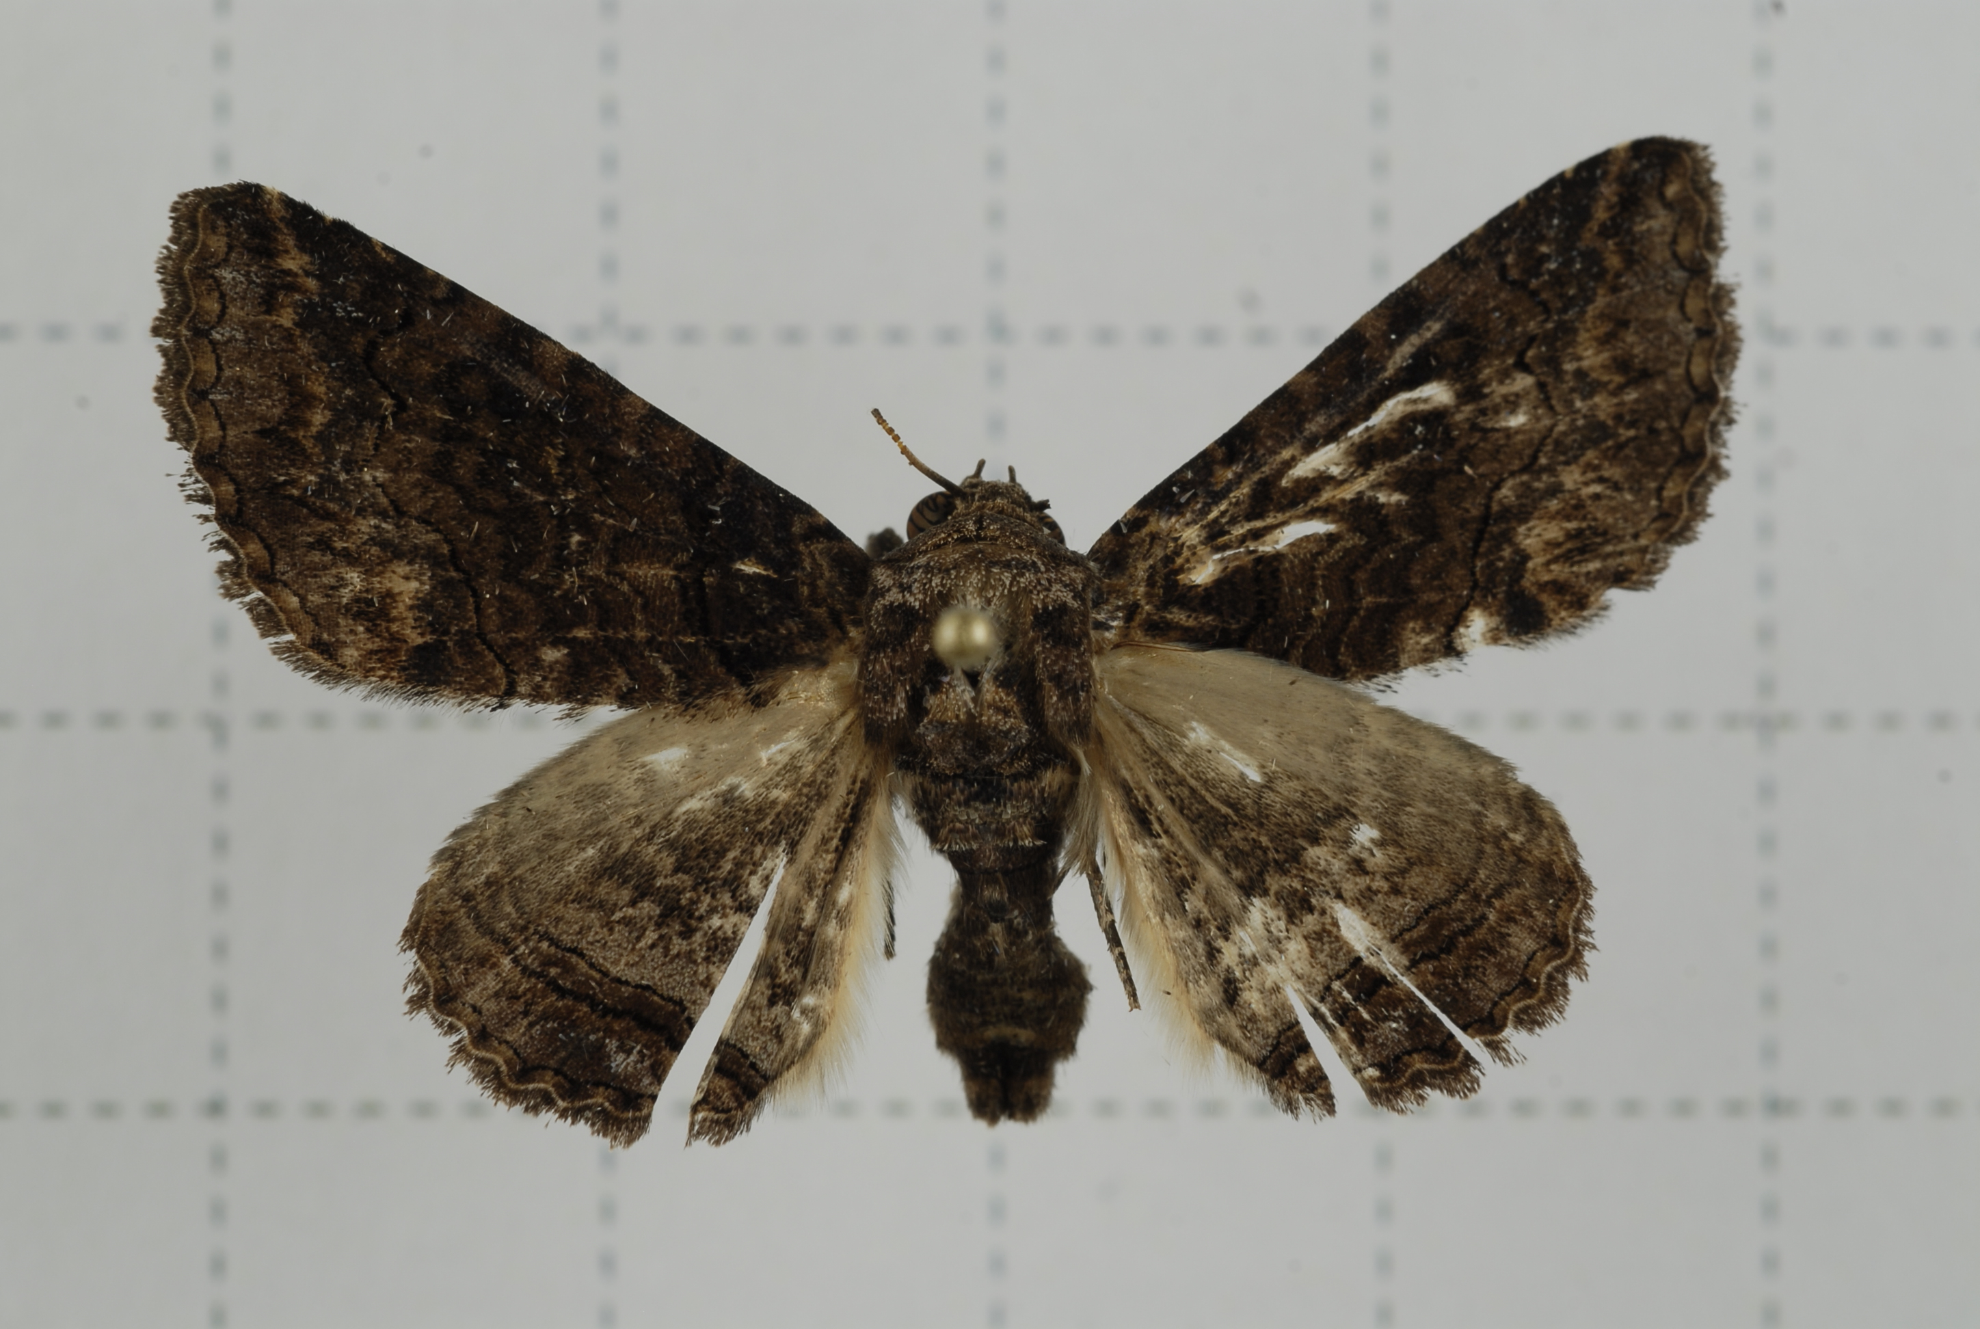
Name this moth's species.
Pericyma cruegeri
